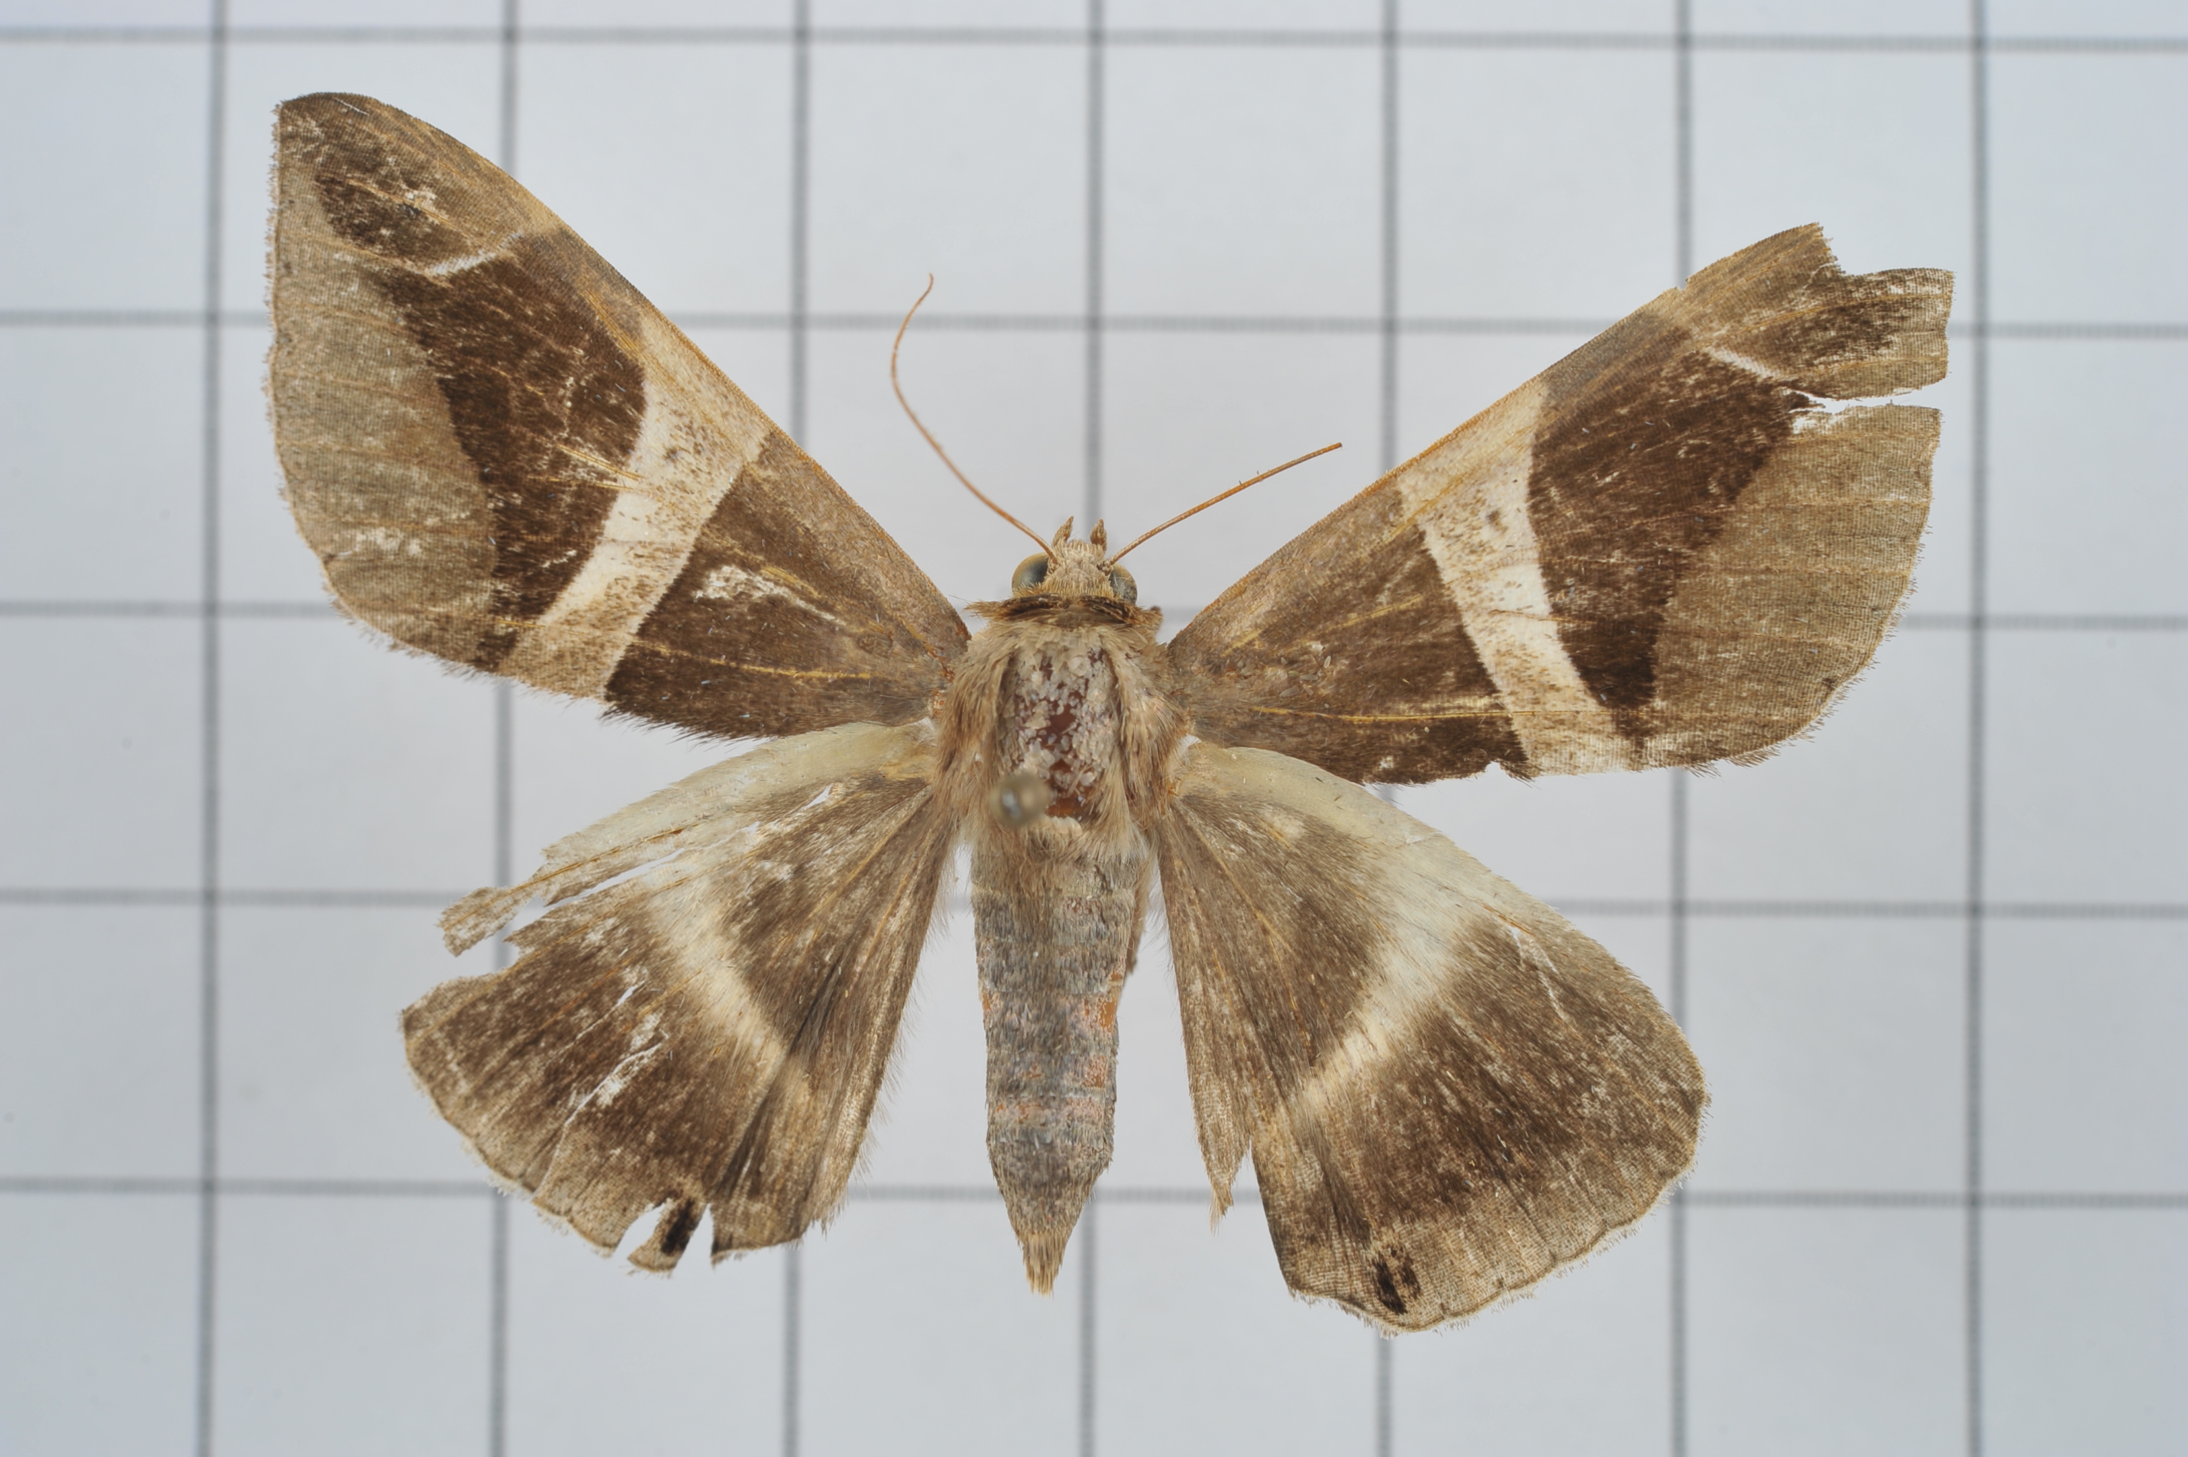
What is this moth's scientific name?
Bastilla praetermissa
